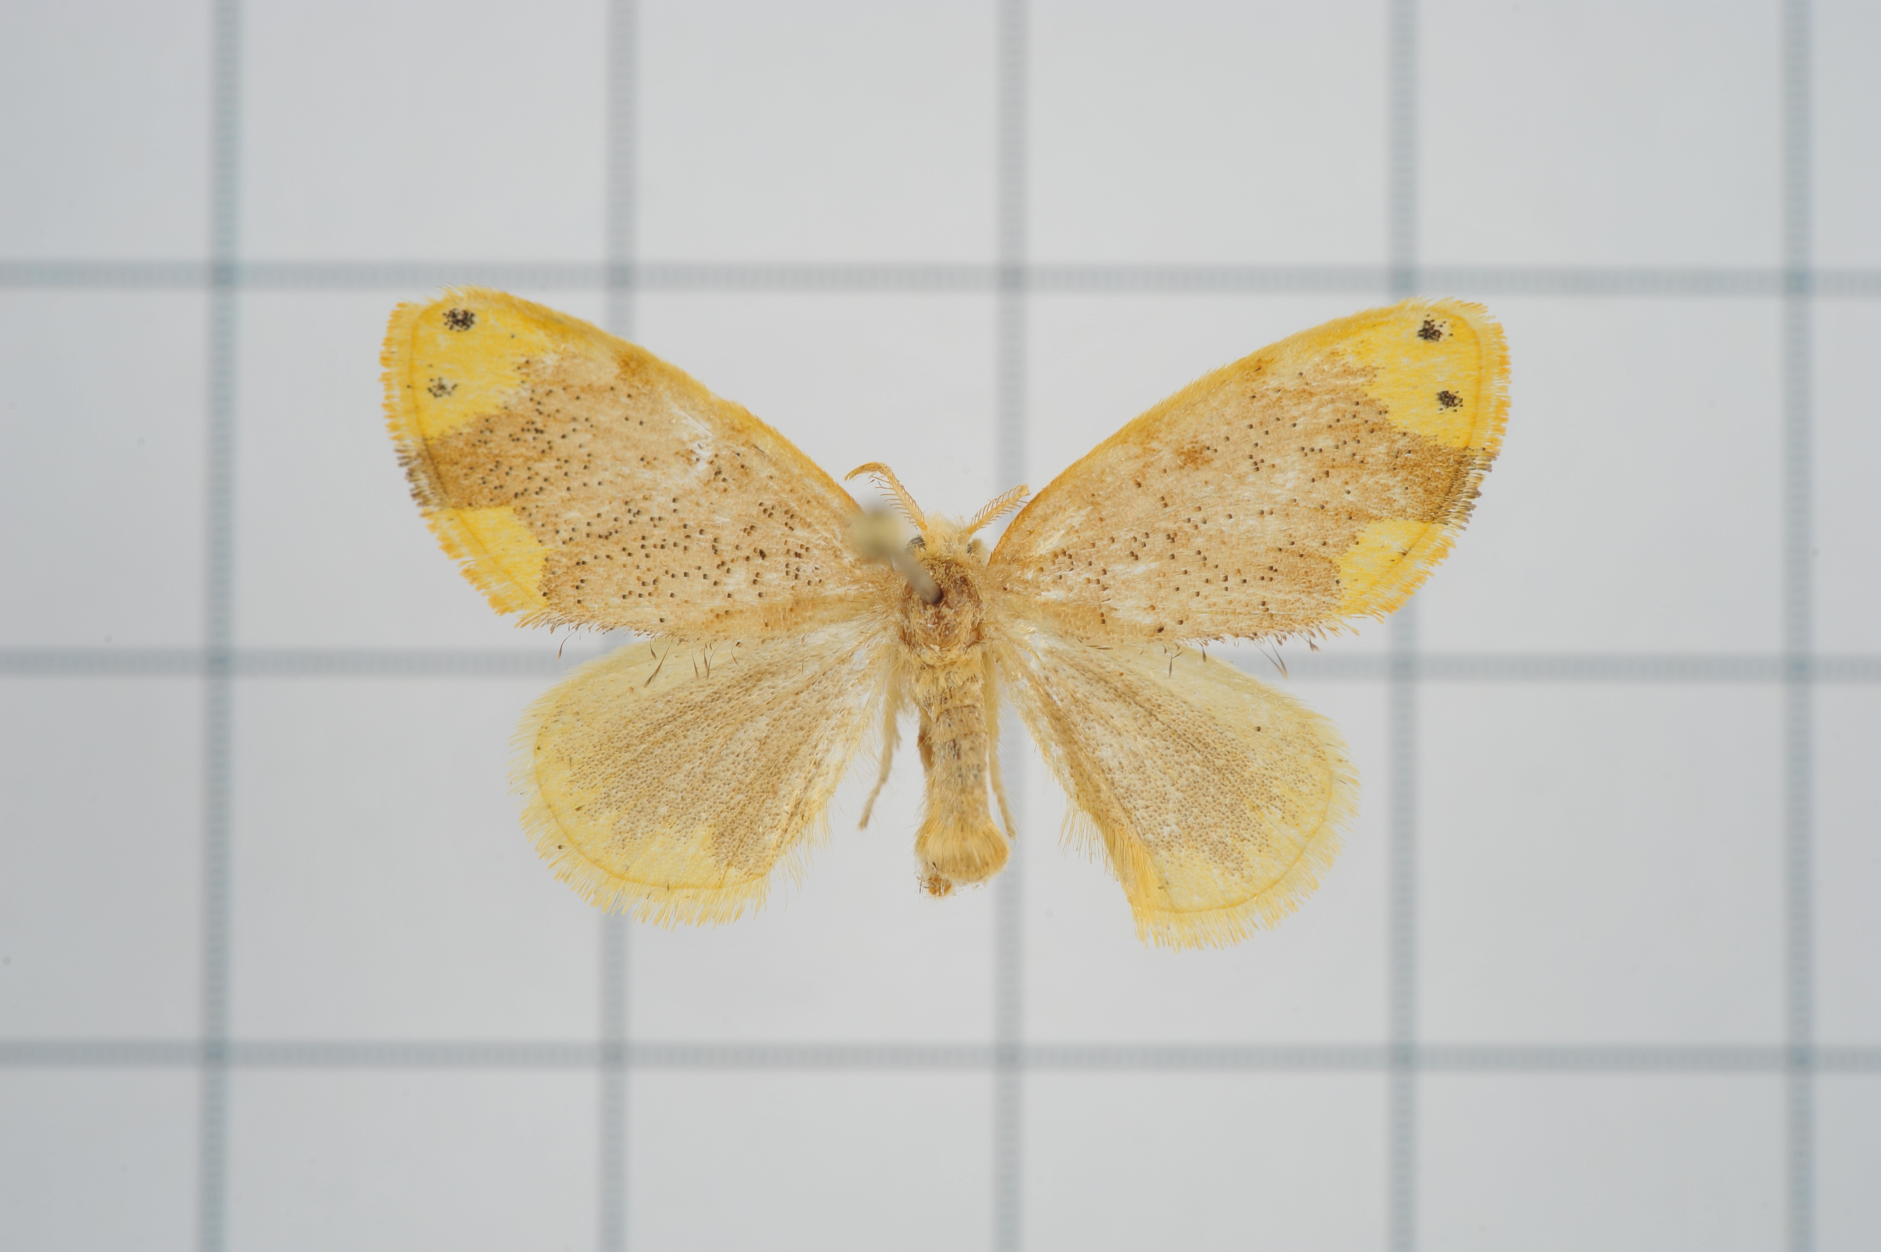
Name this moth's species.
Arna bipunctapex
